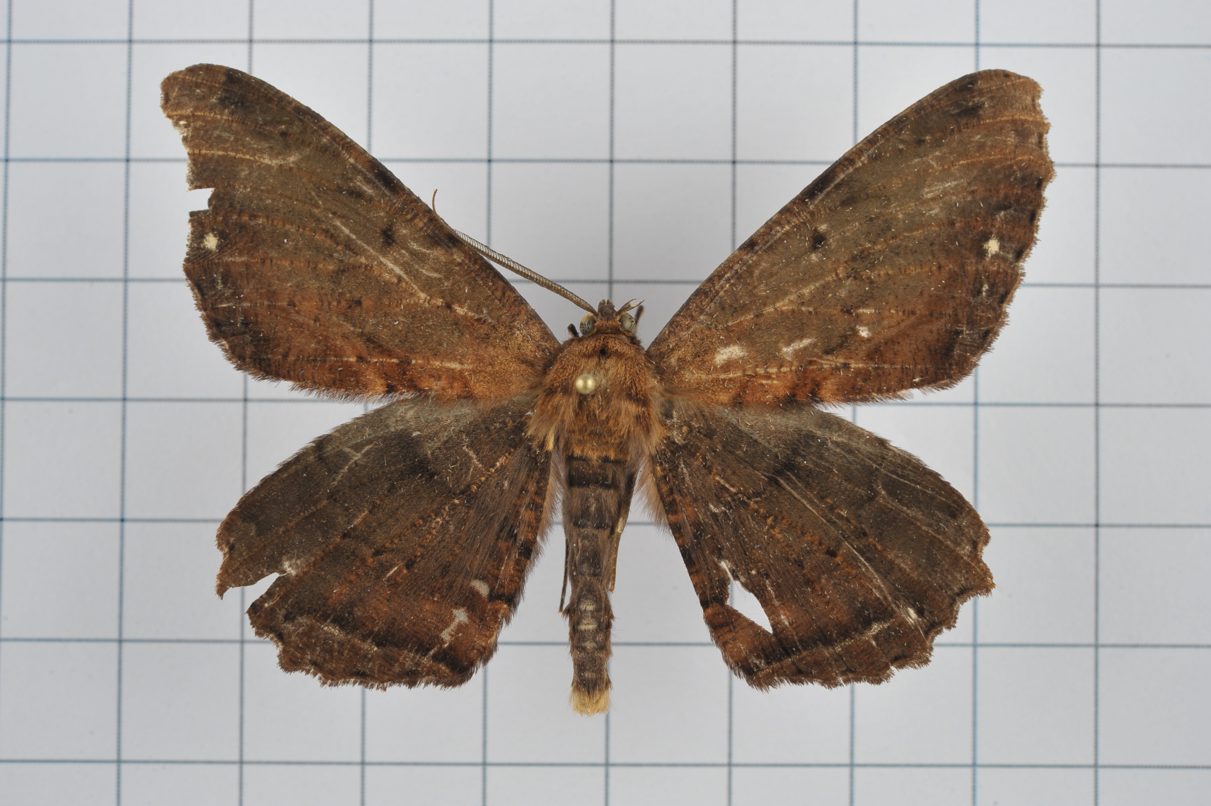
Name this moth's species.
Chorodna creataria
